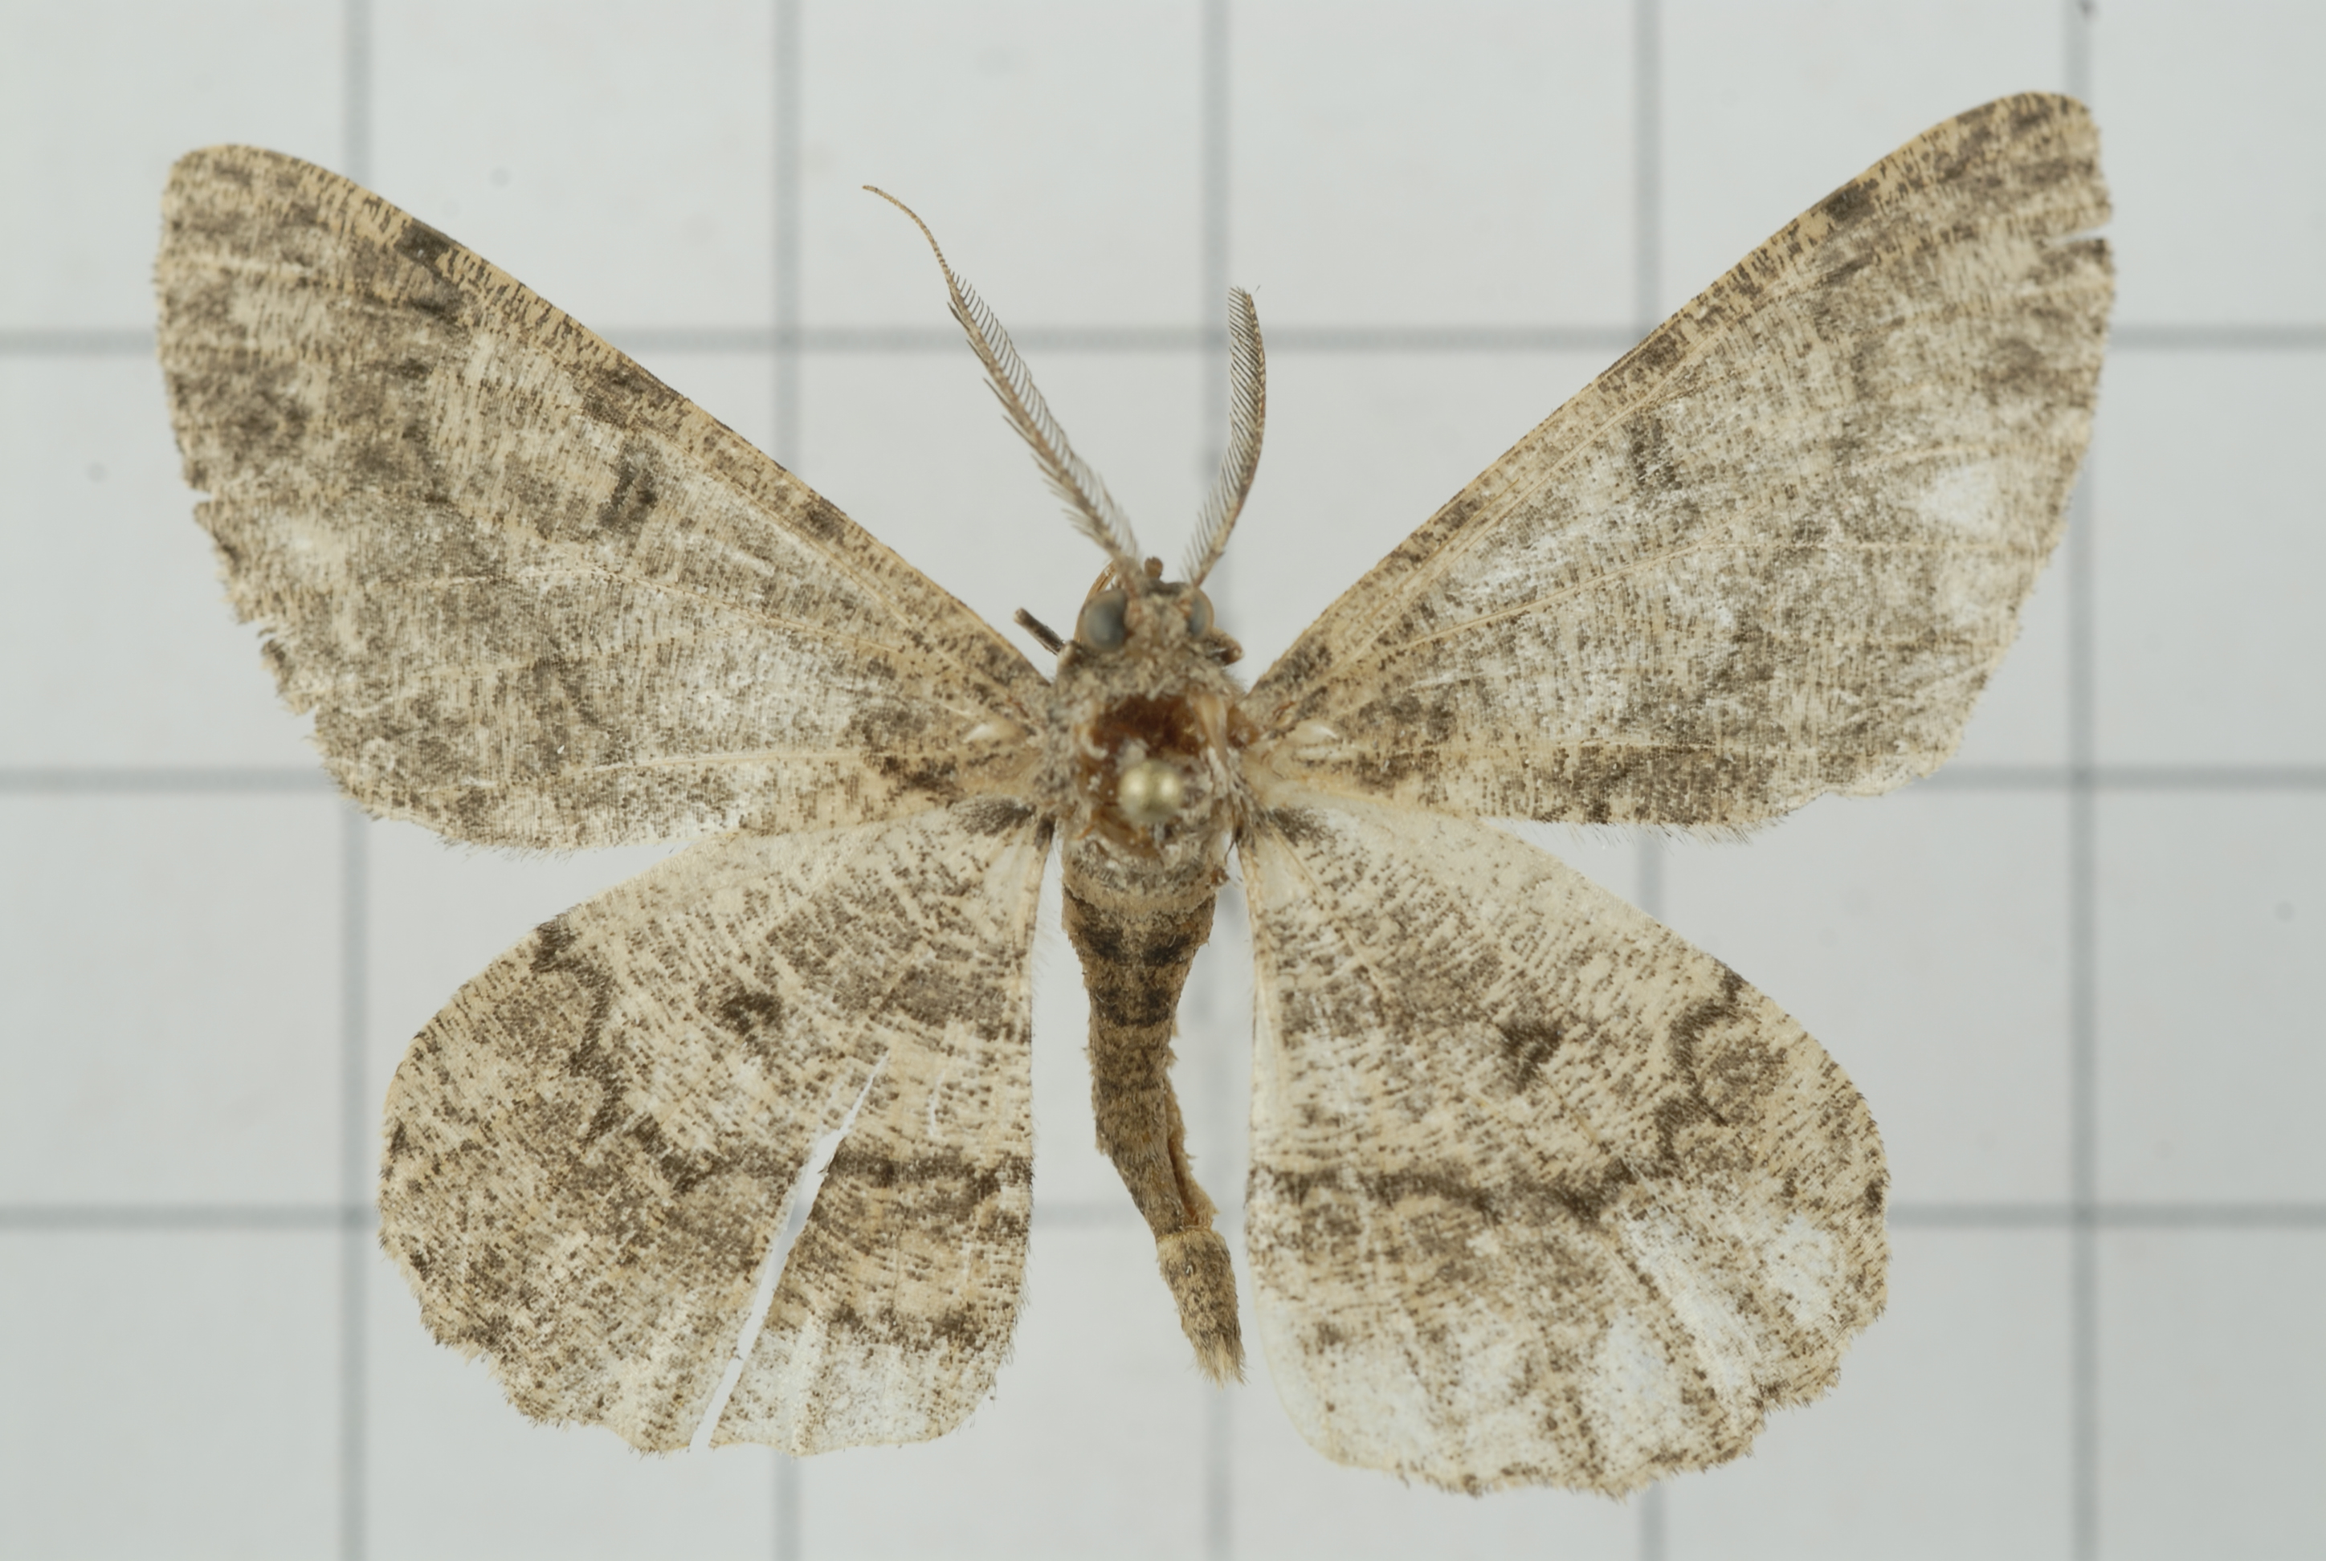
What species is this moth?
Hypomecis punctinalis glos
